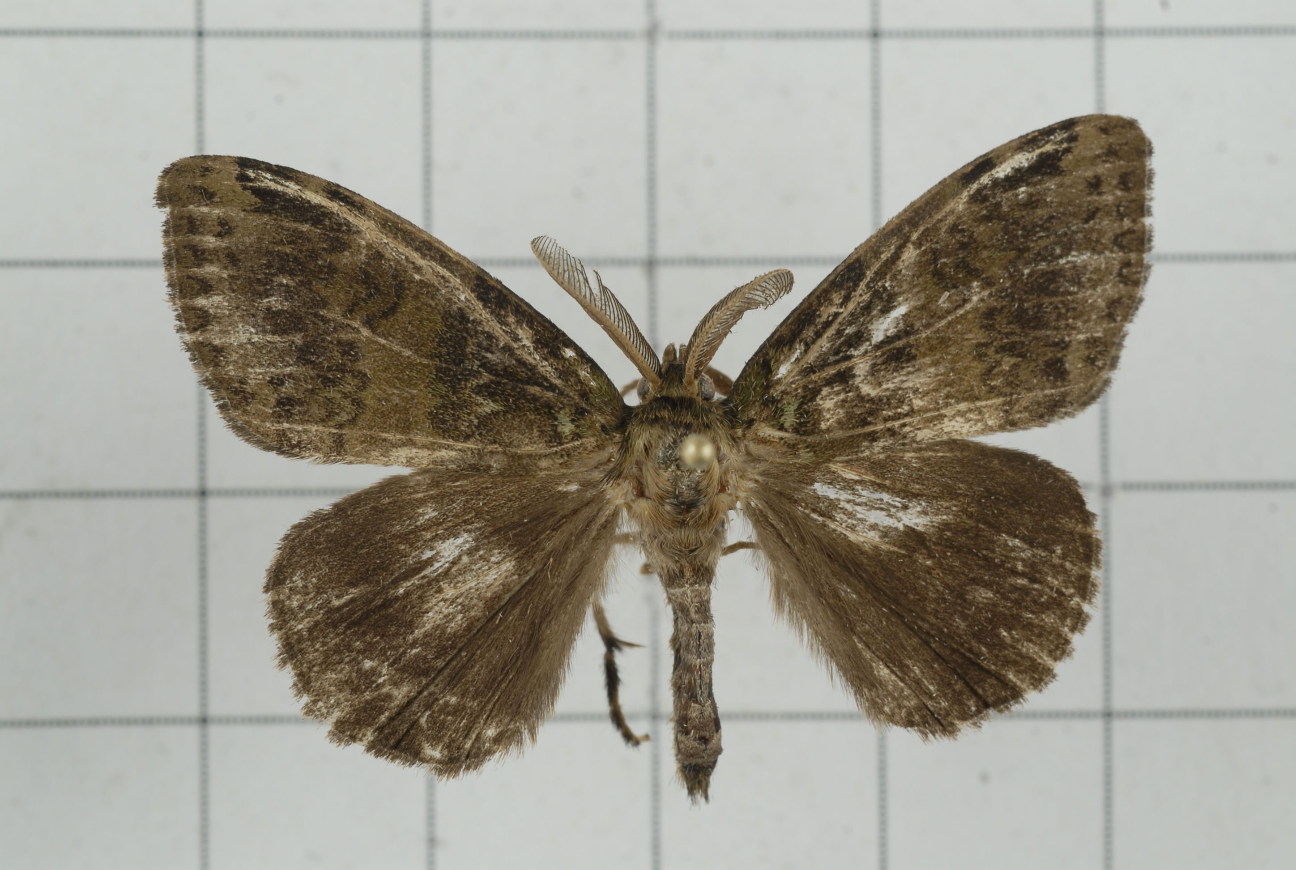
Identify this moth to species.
Ilema olivacea
